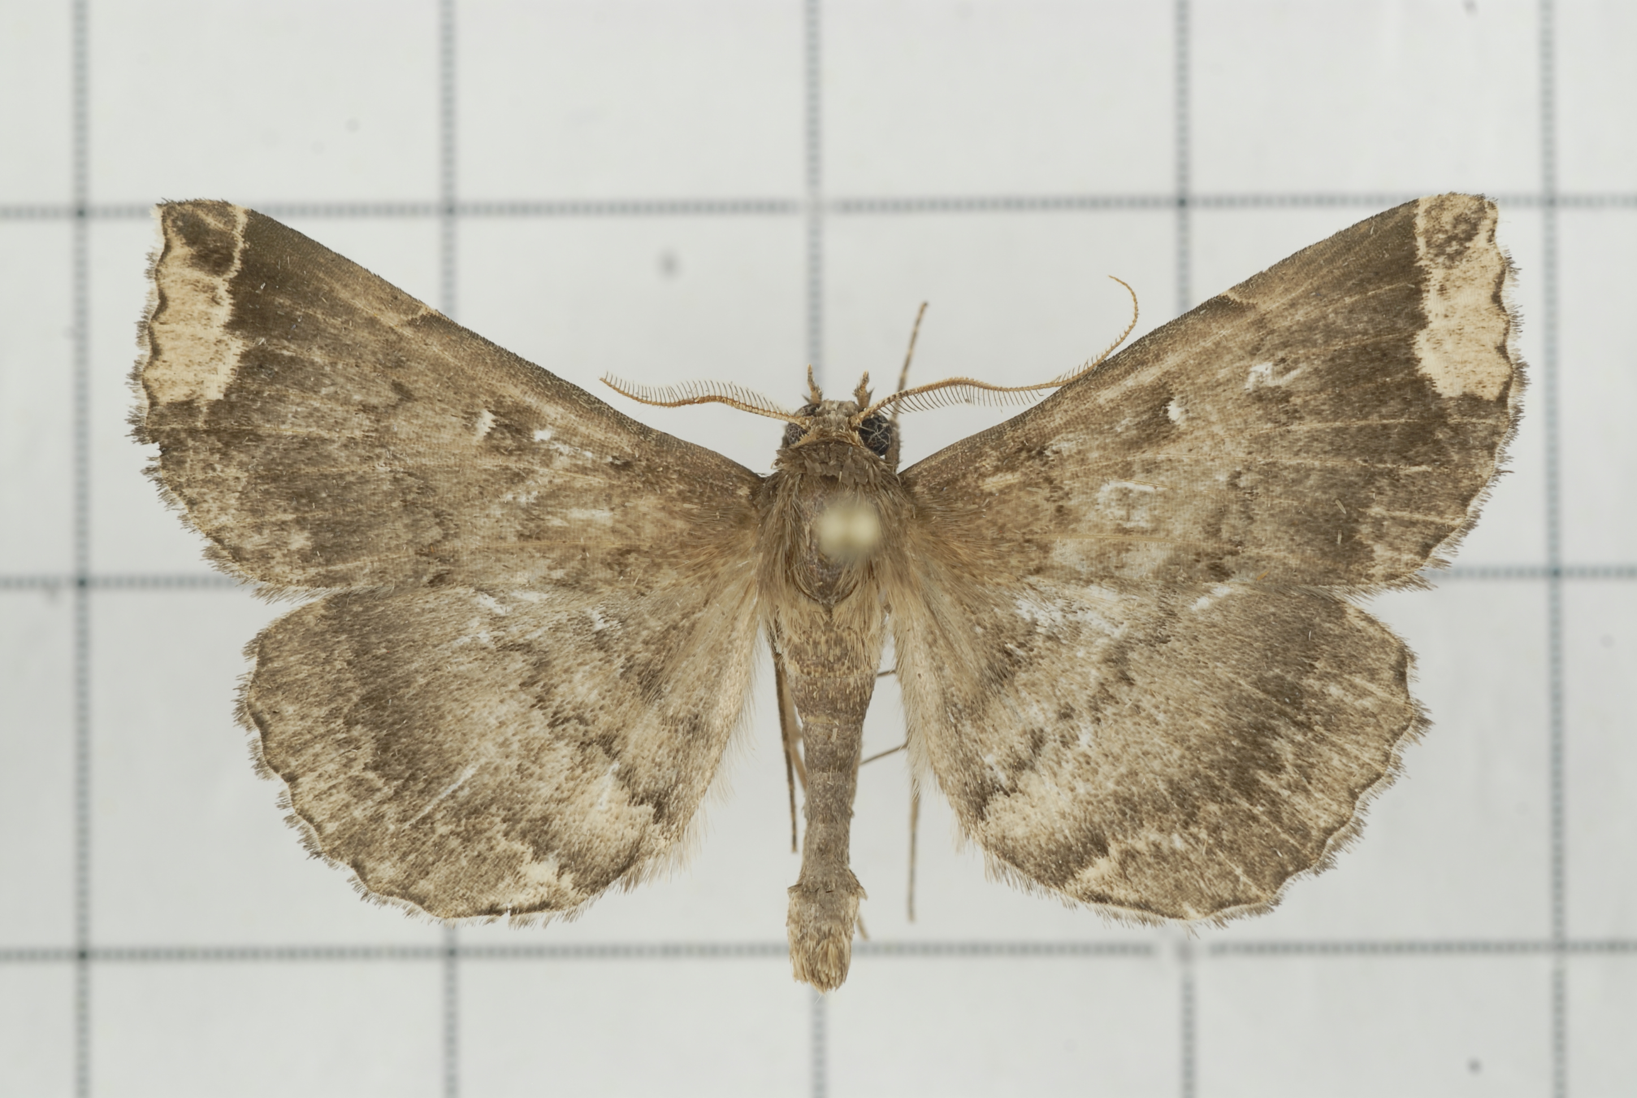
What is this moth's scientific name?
Adrapsa quadrilinealis
